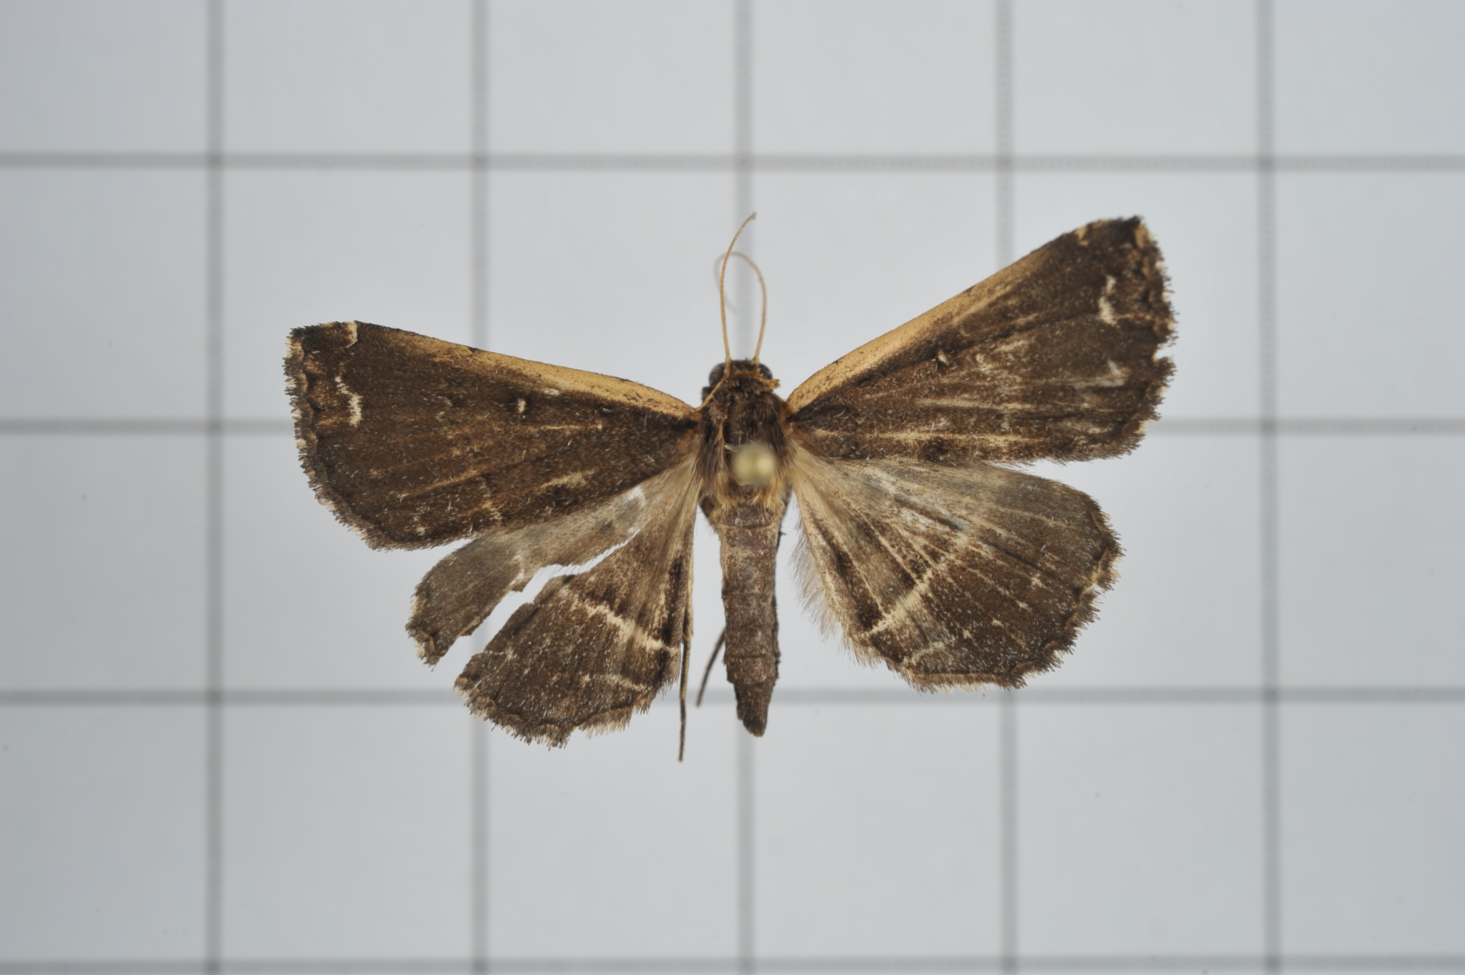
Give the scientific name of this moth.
Adrapsa ablualis
